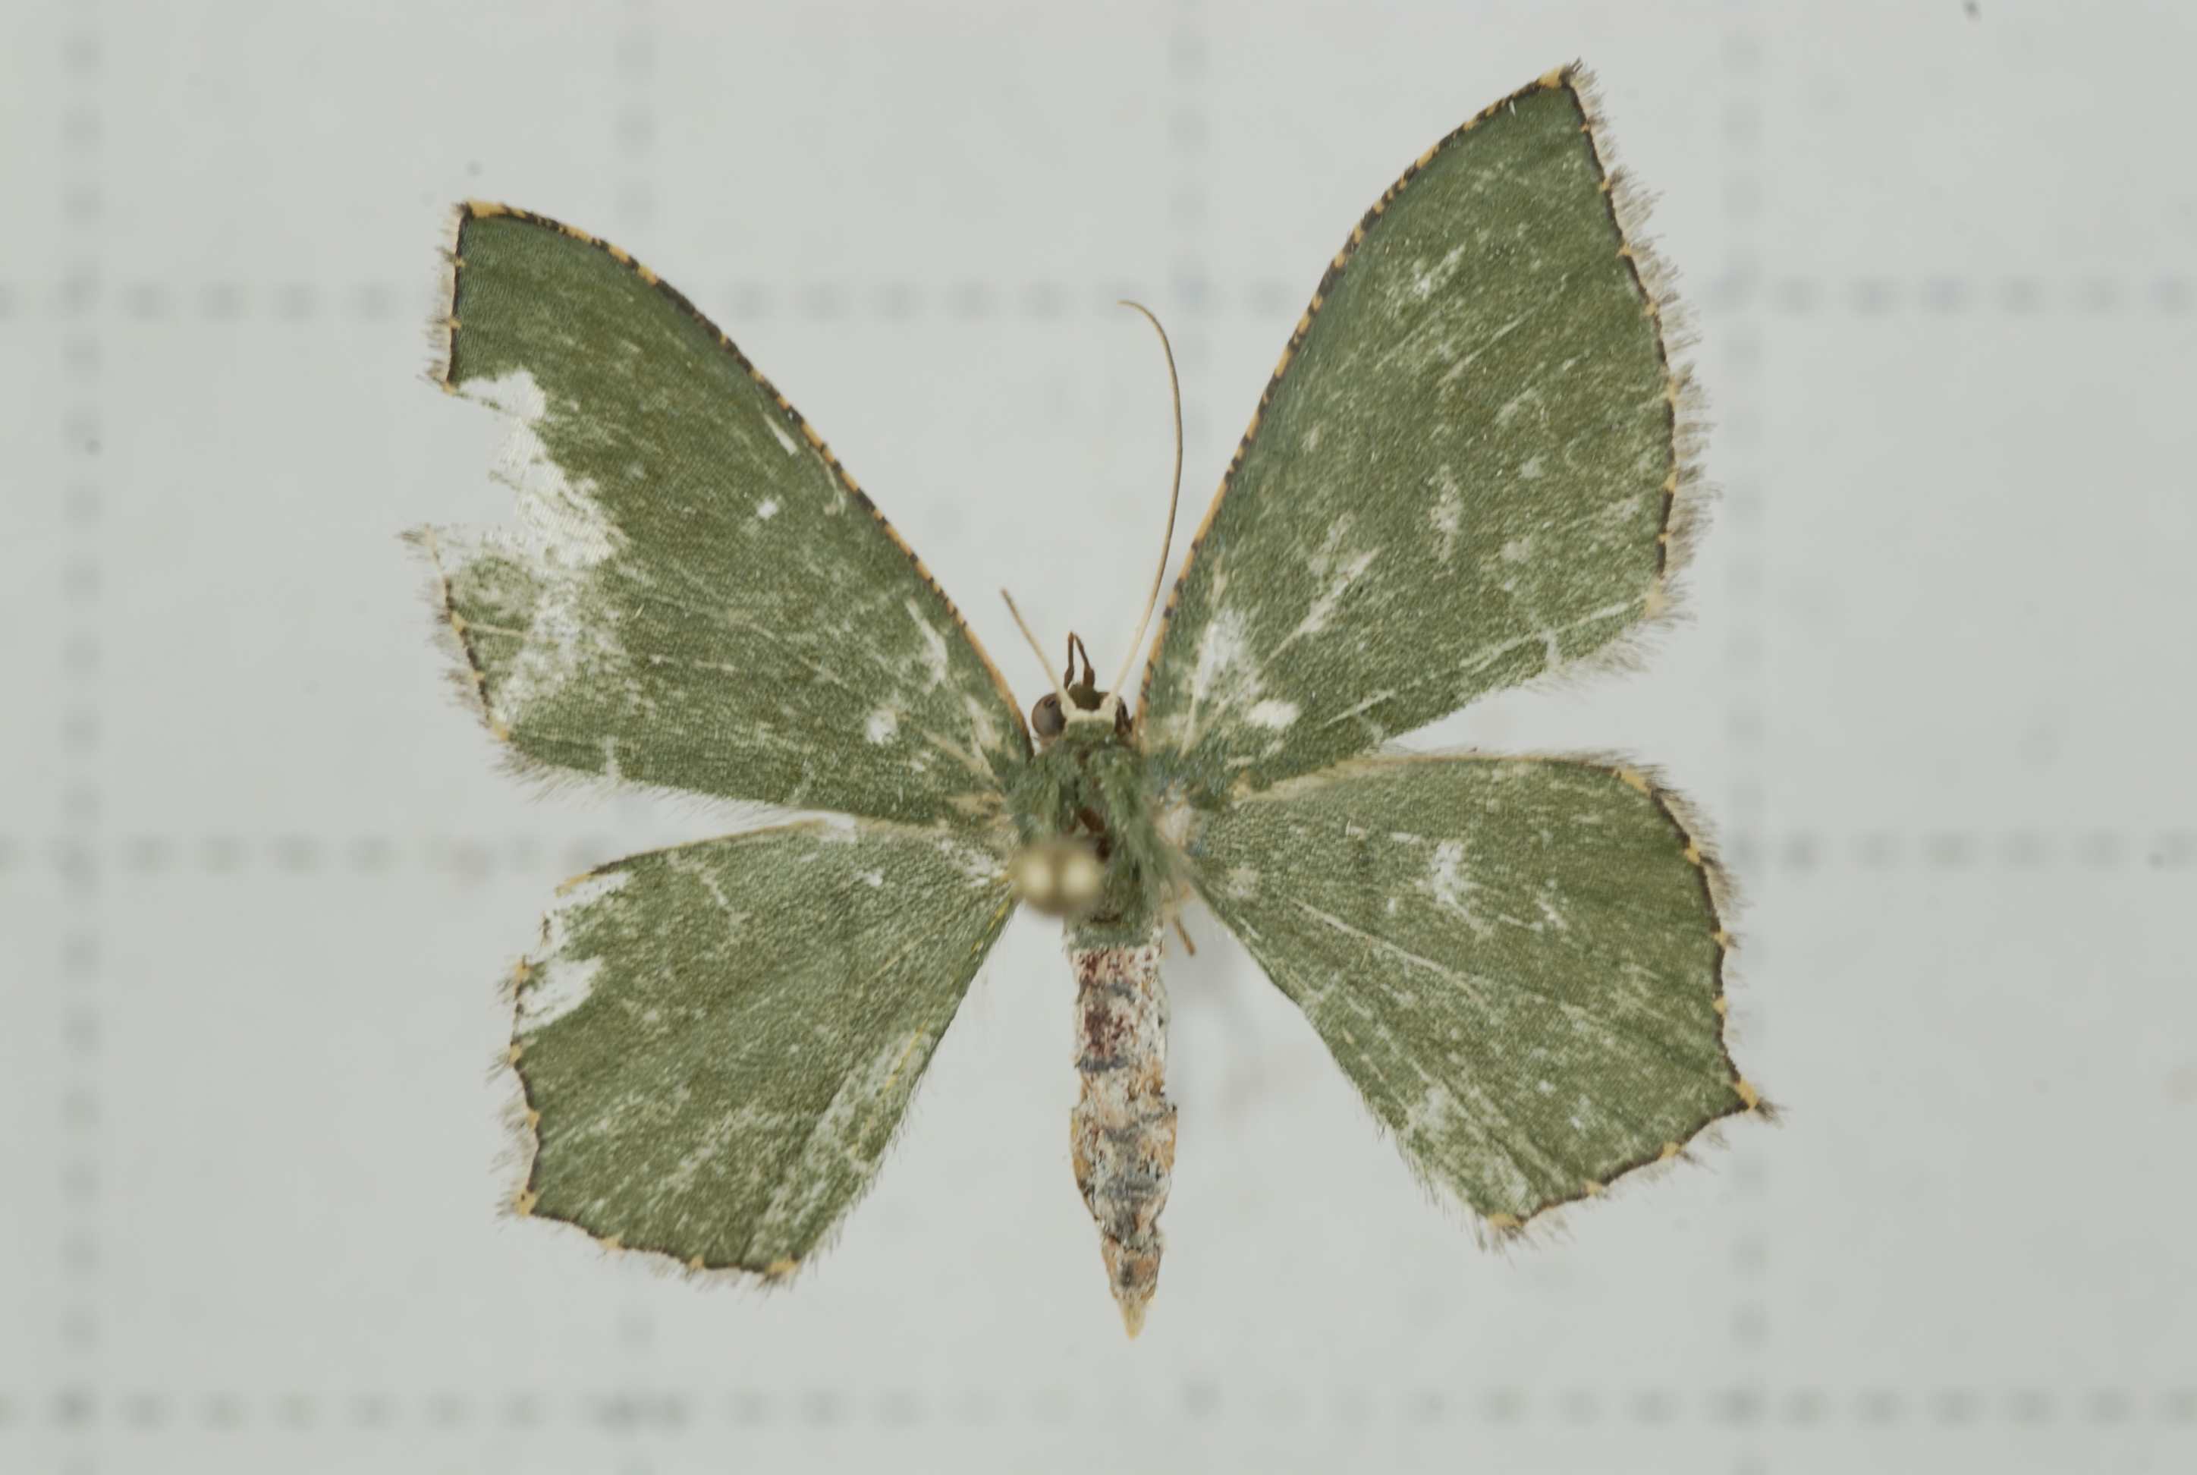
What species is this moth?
Hemithea tritonaria
